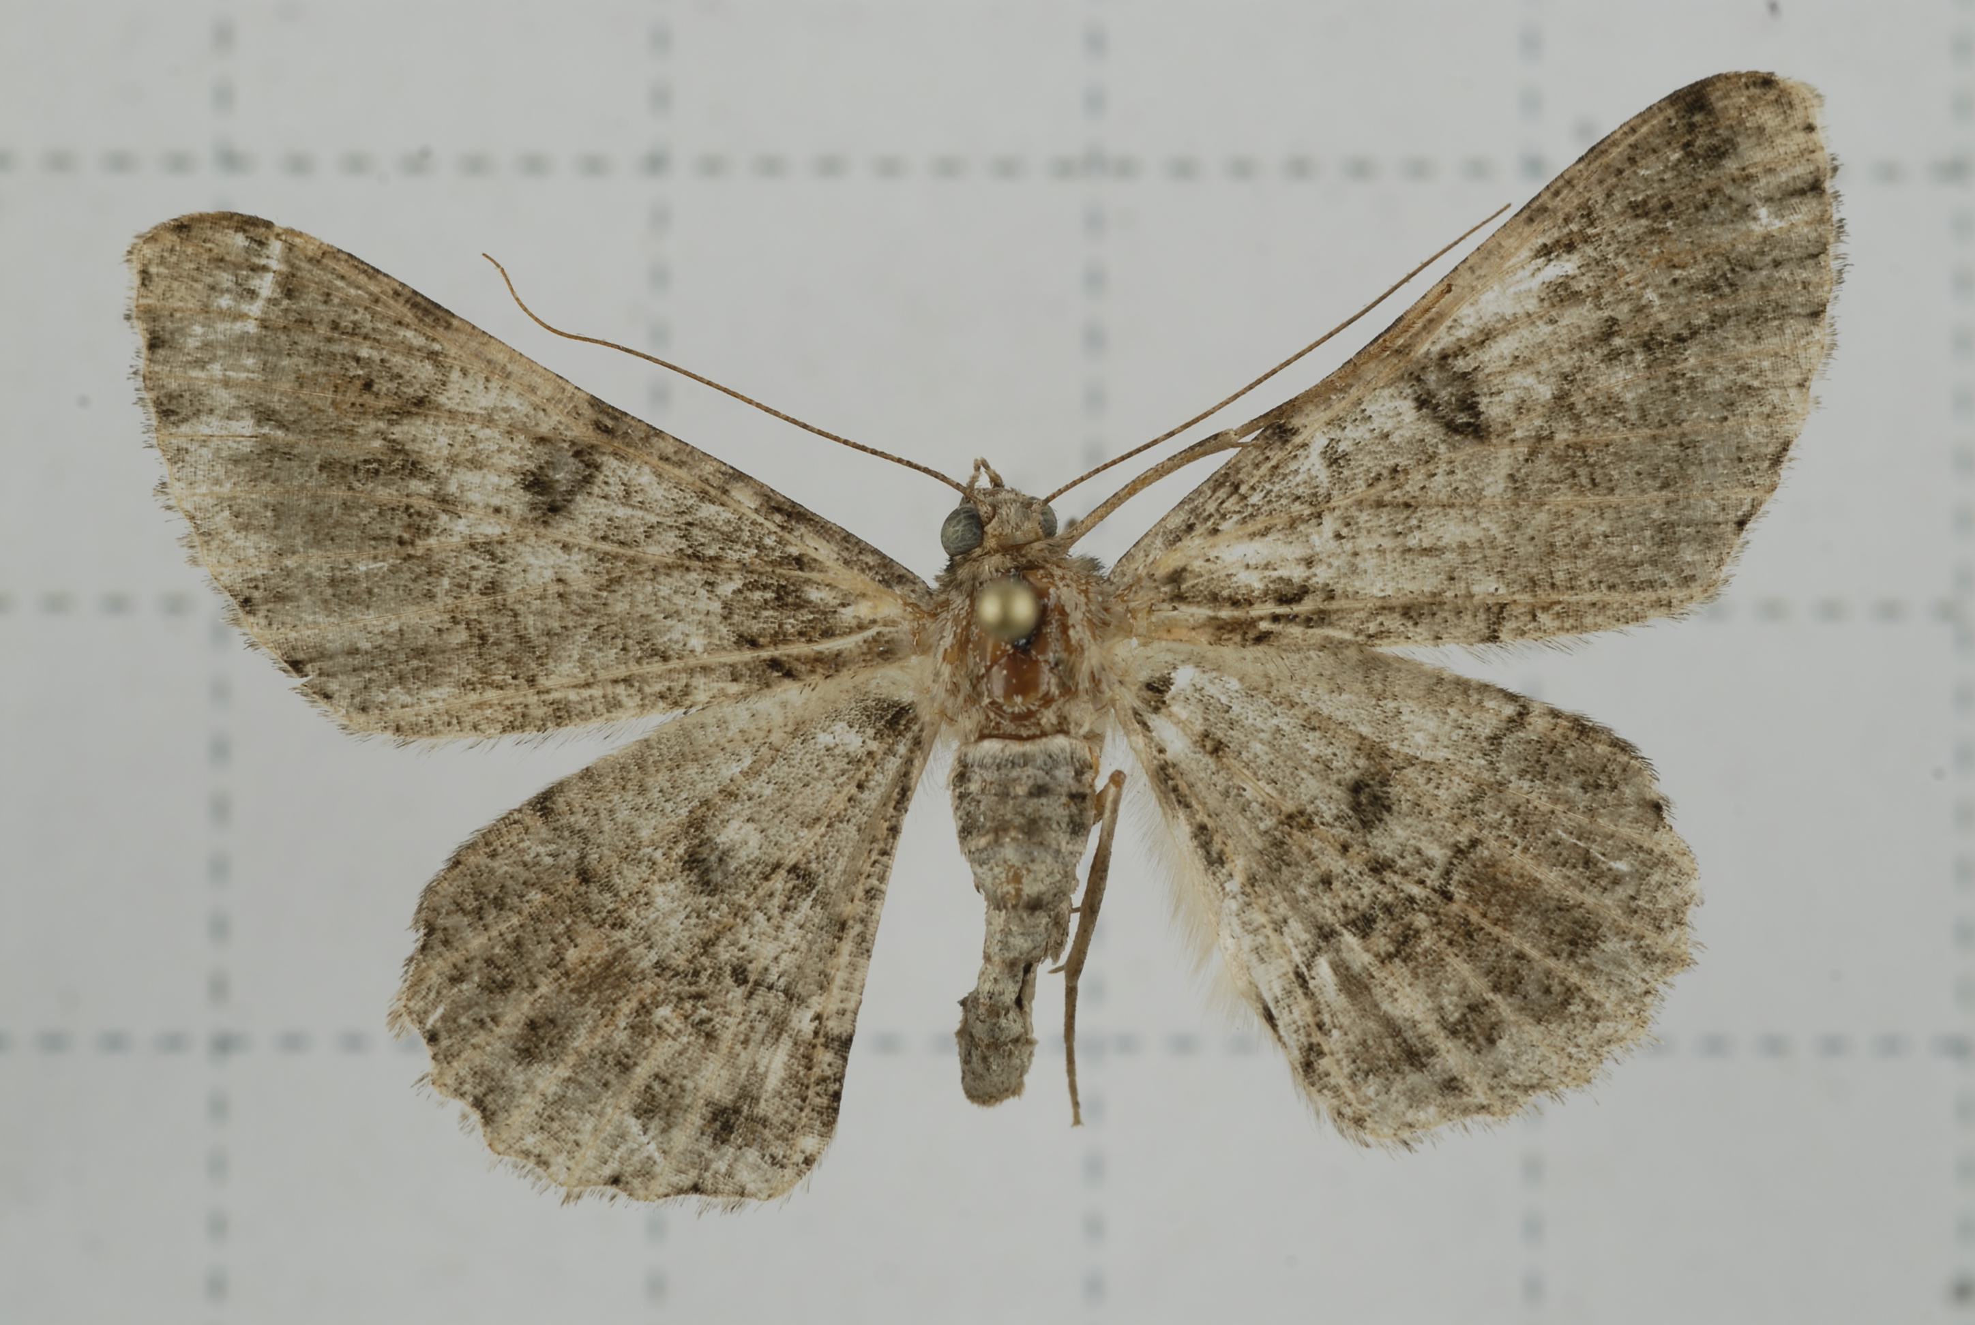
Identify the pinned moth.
Cleora alienaria
